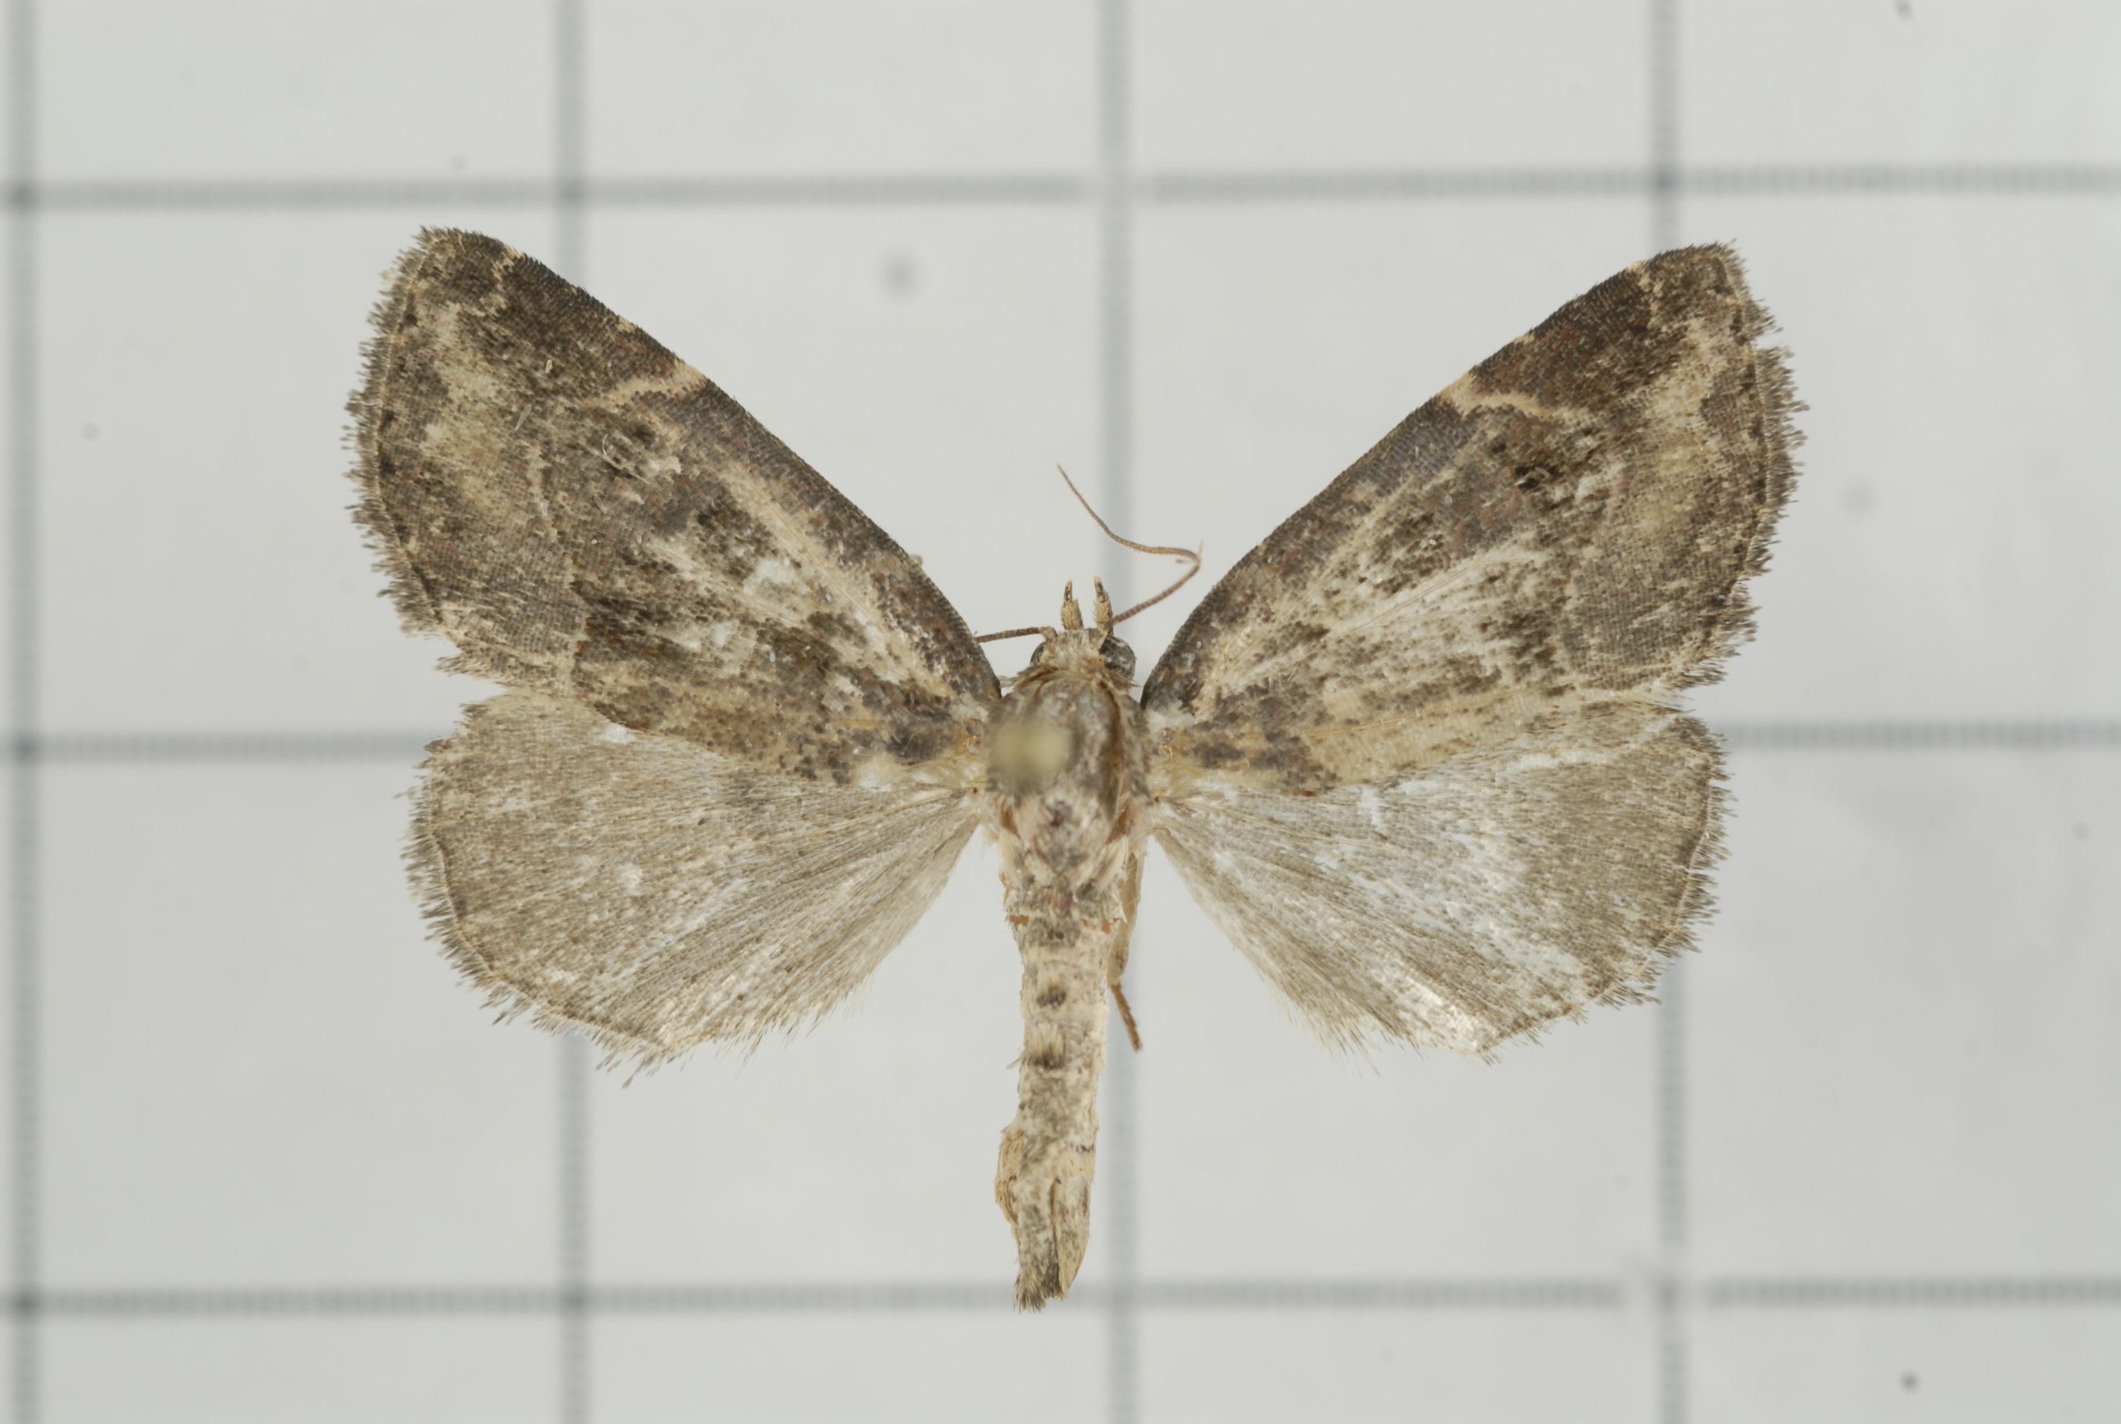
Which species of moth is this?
Pseudodeltote postvittata
